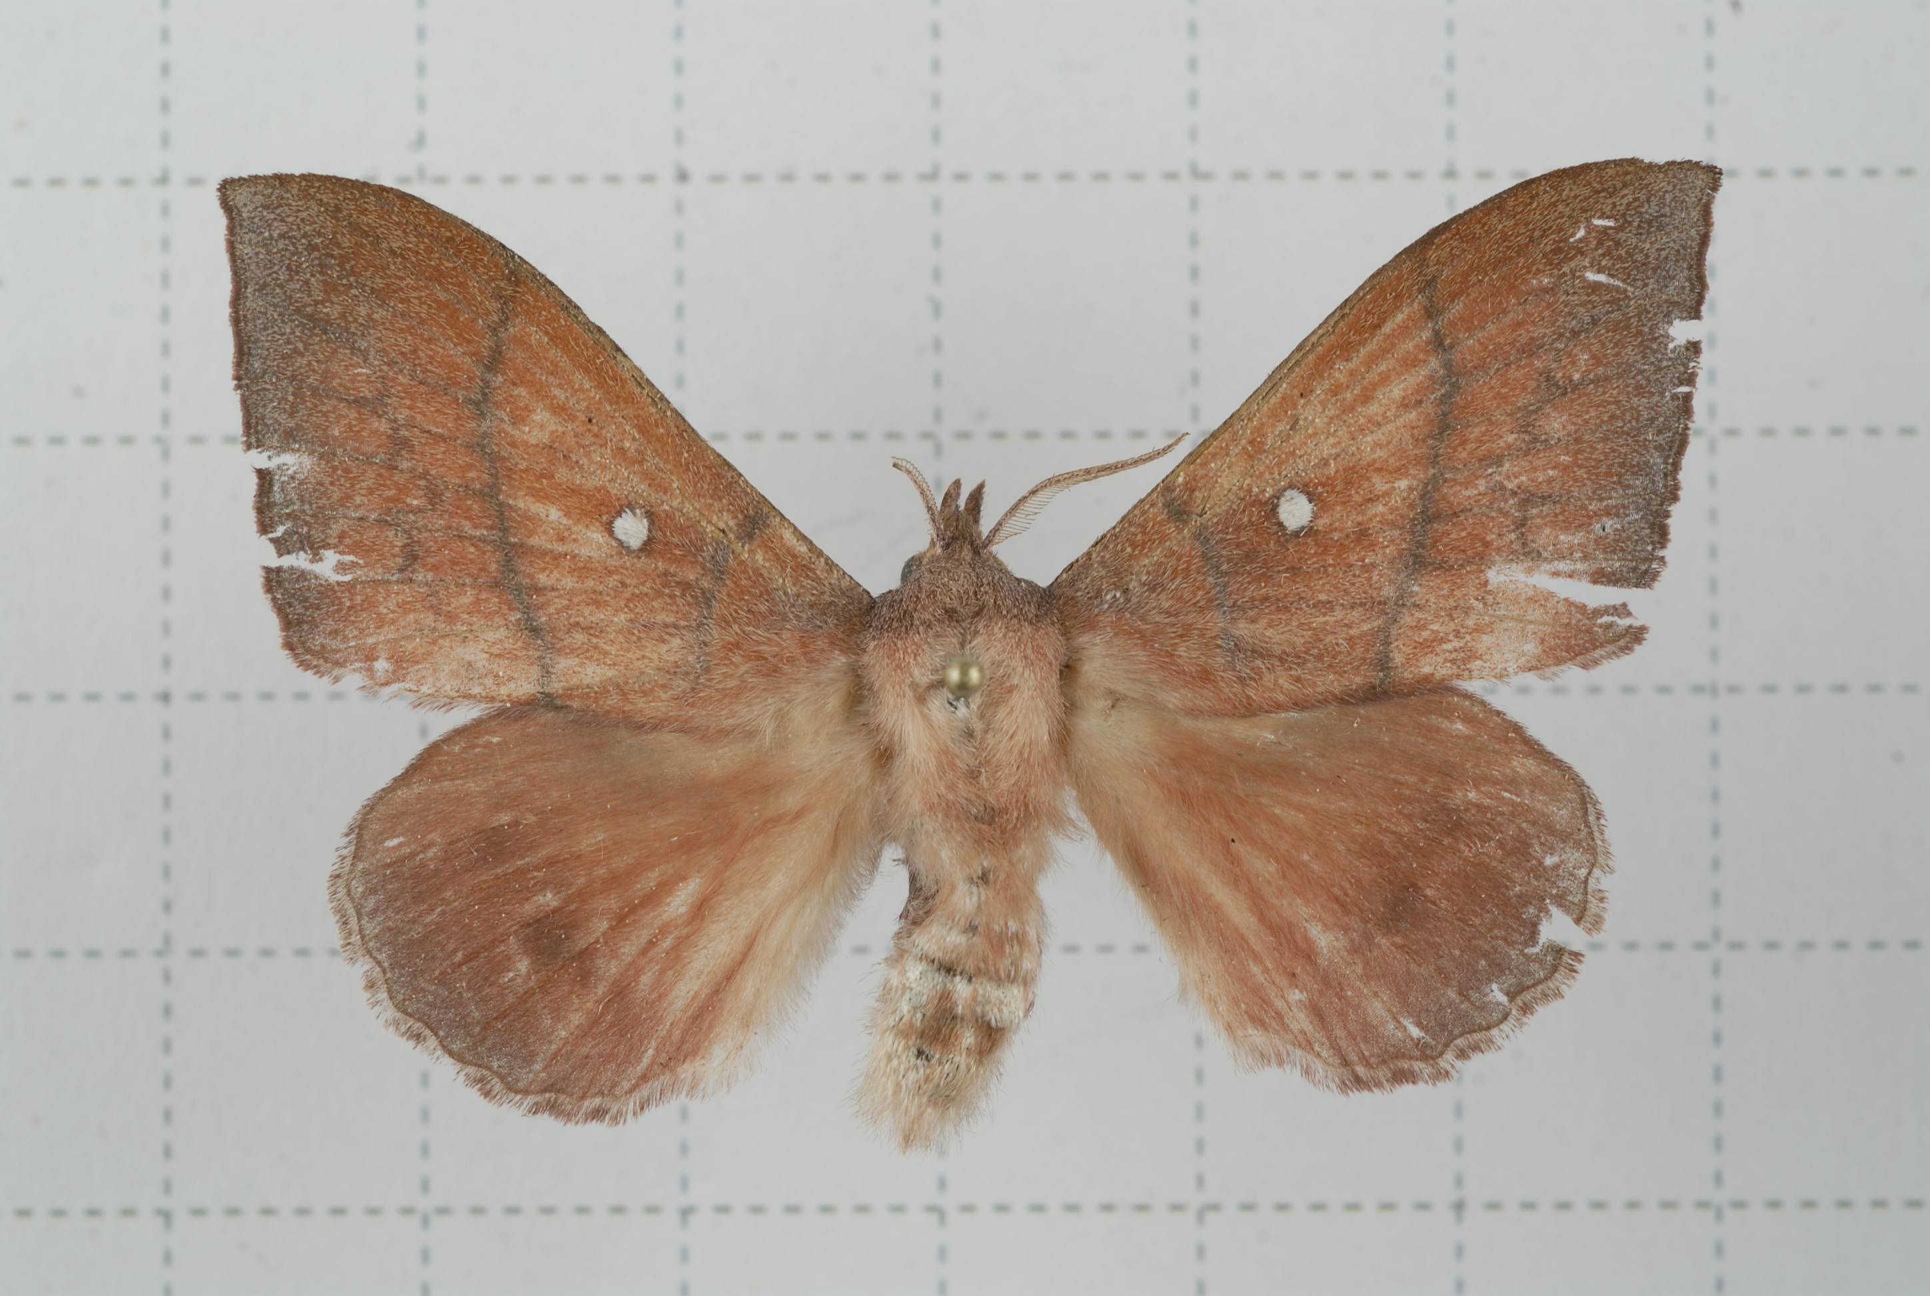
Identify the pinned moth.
Odonestis bheroba formosae
